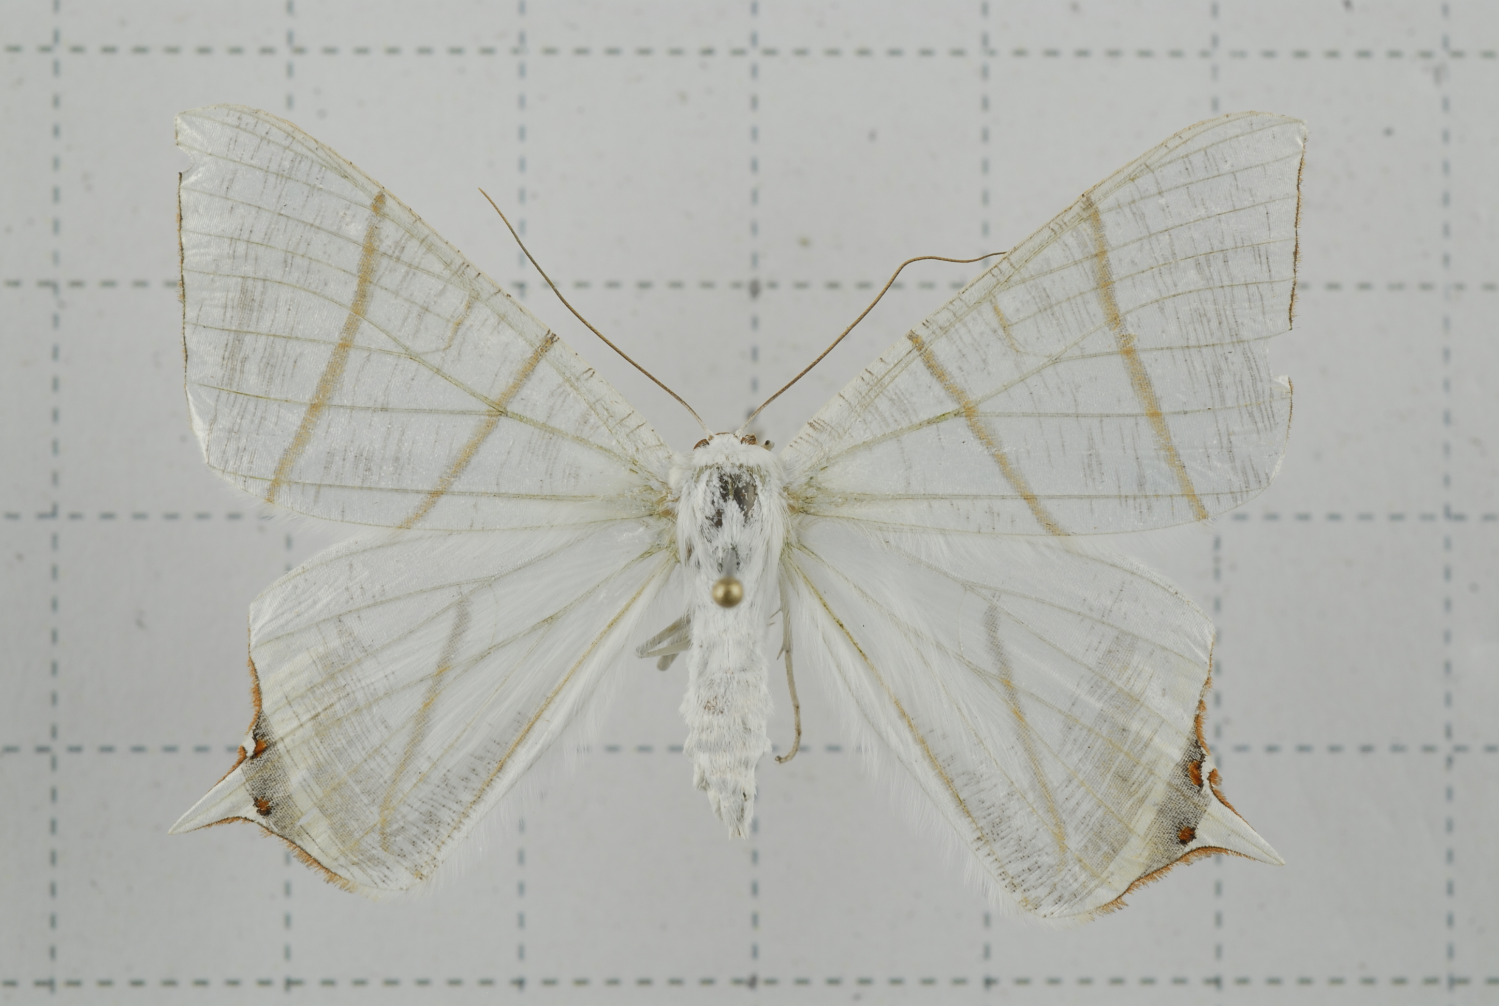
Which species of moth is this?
Ourapteryx changi
